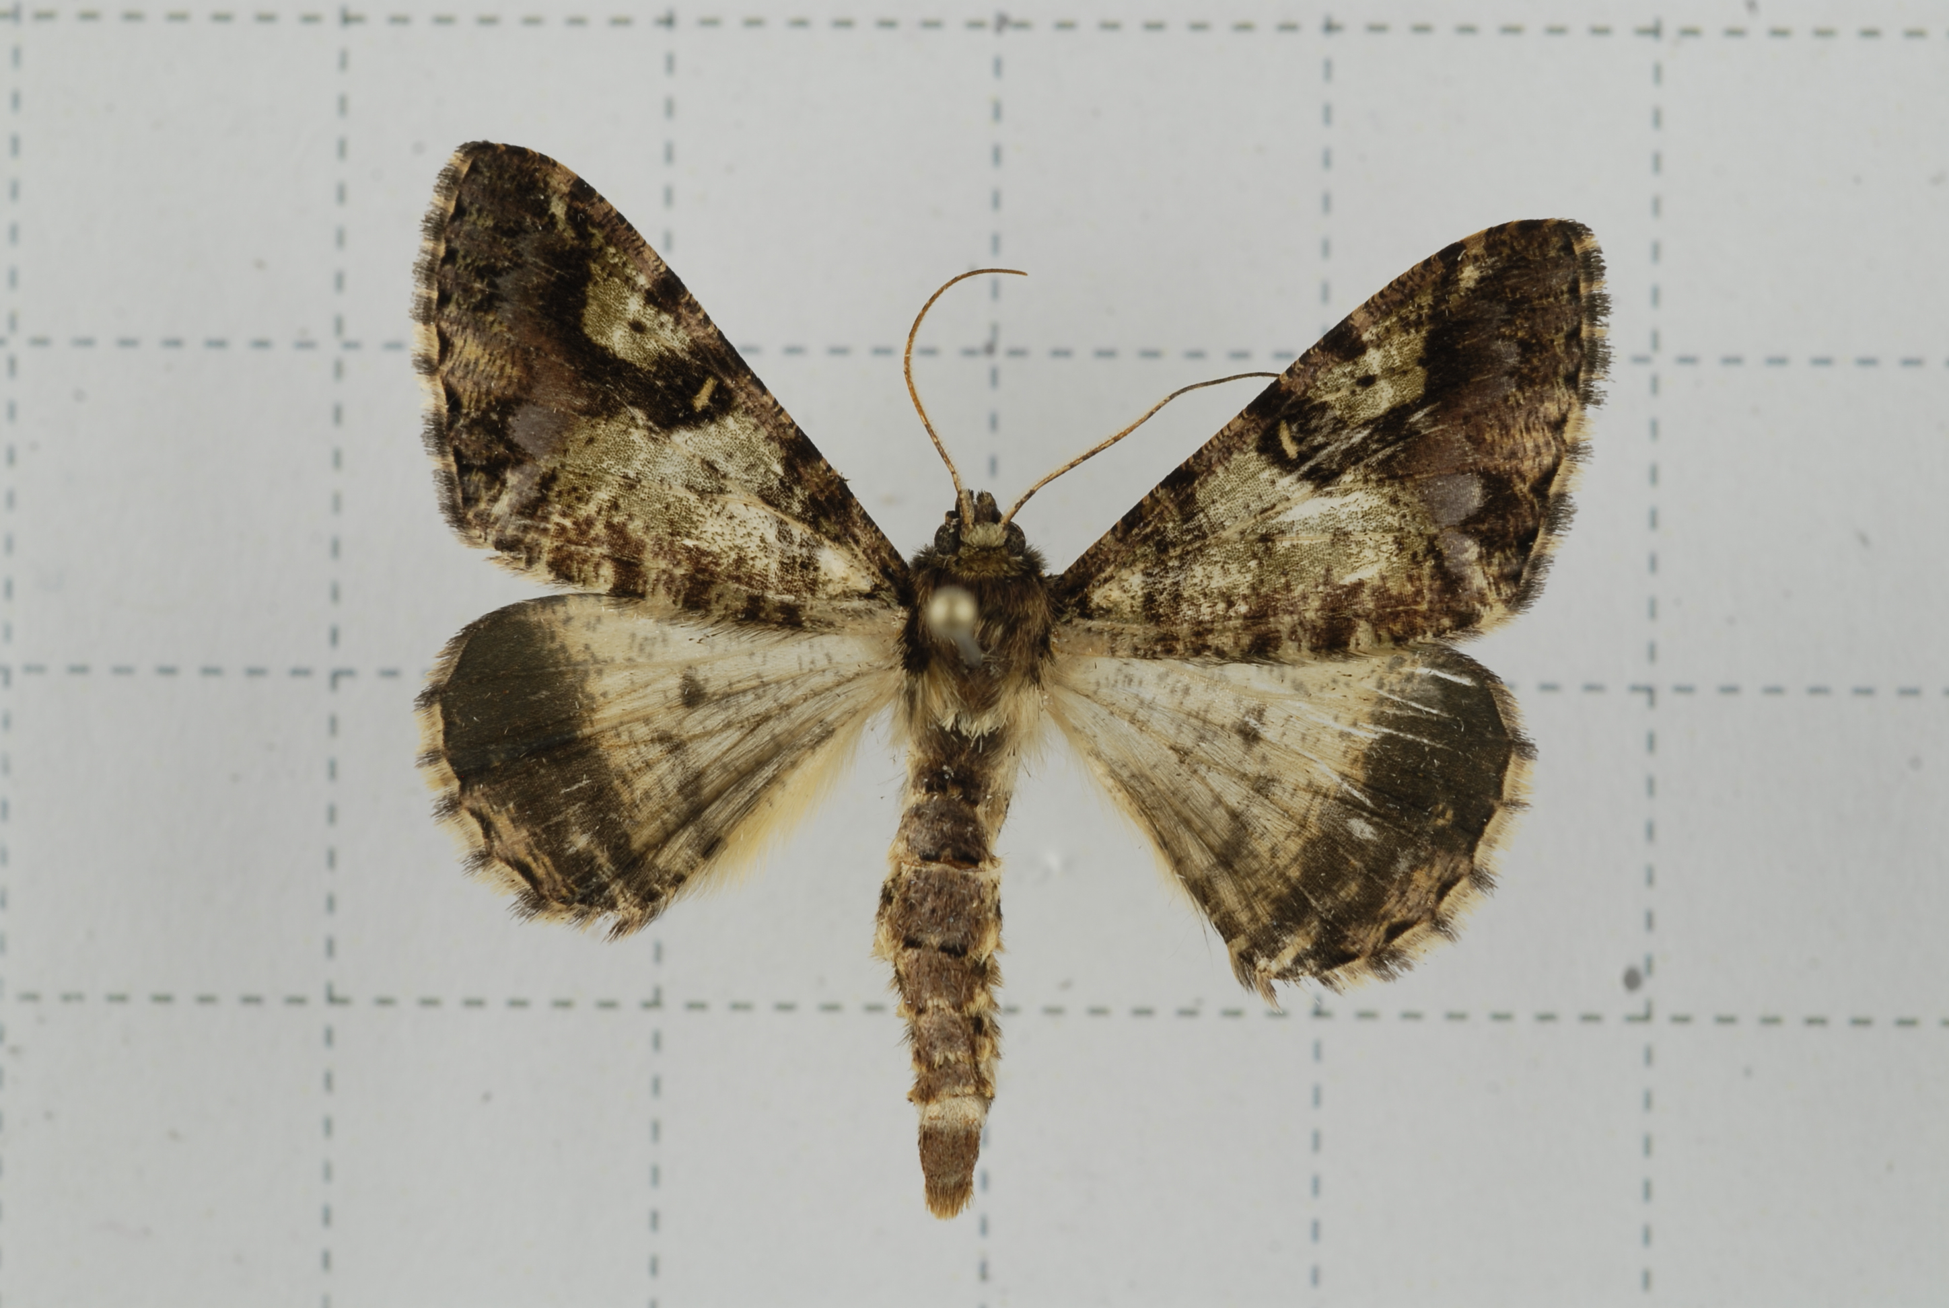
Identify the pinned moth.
Gasterocome pannosaria orta
